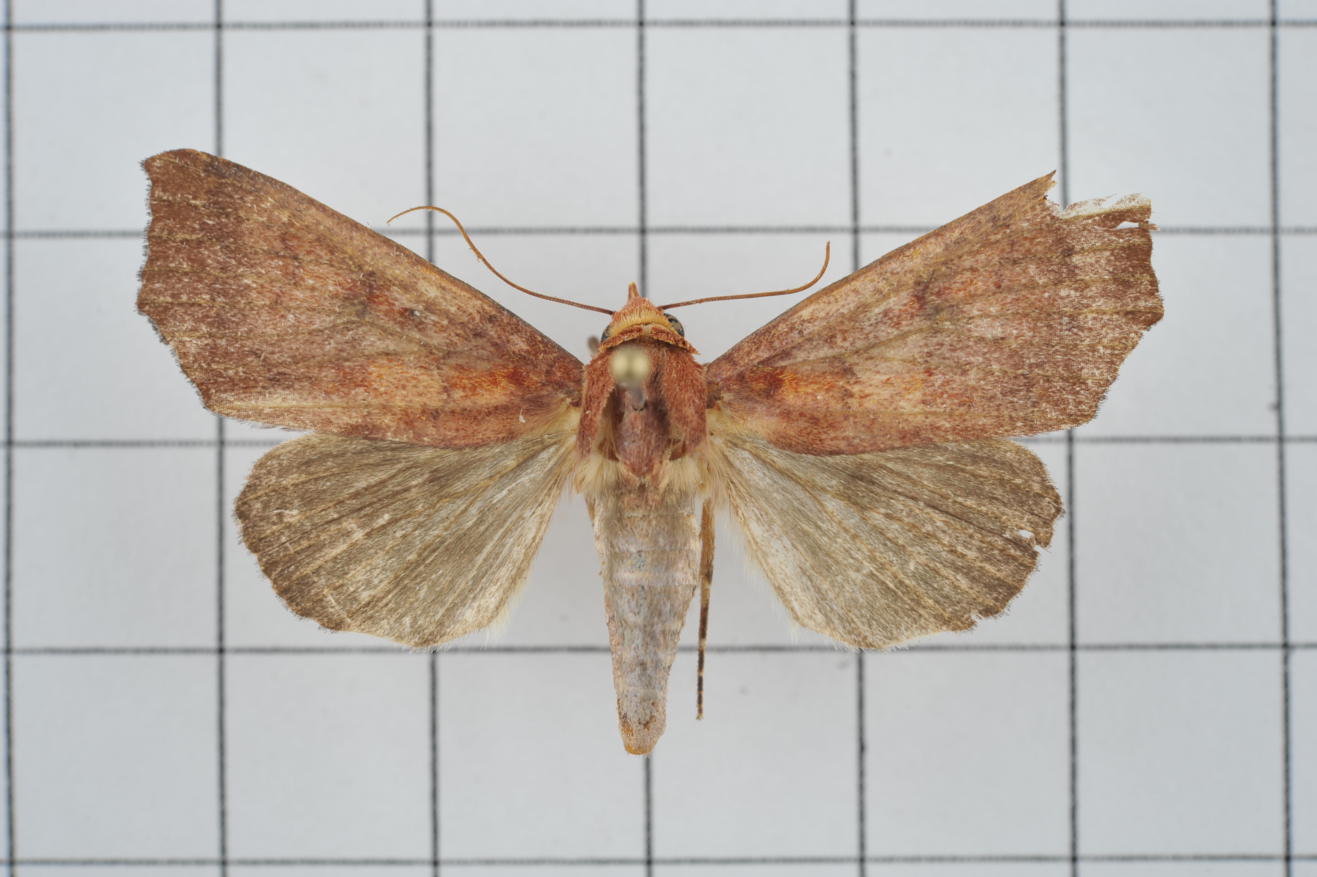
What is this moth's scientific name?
Rusicada privata
